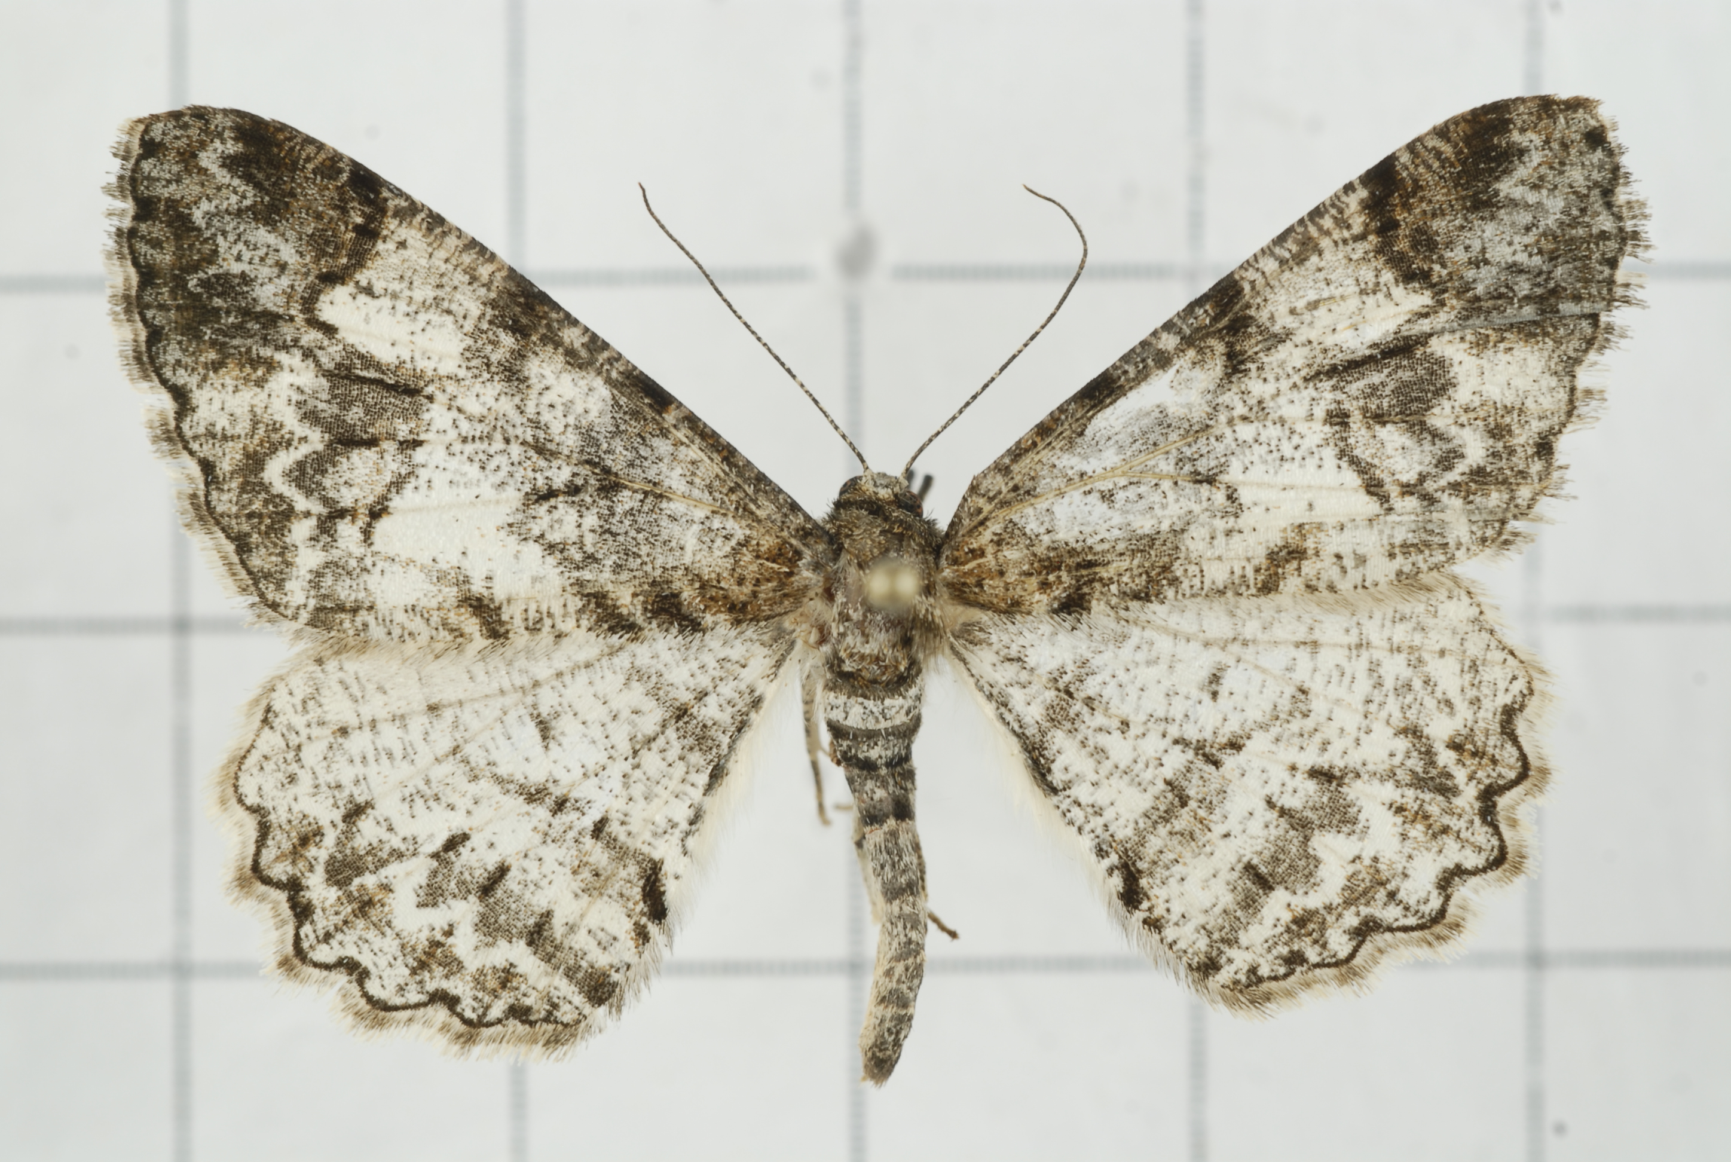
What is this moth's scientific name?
Alcis admissaria undularia
